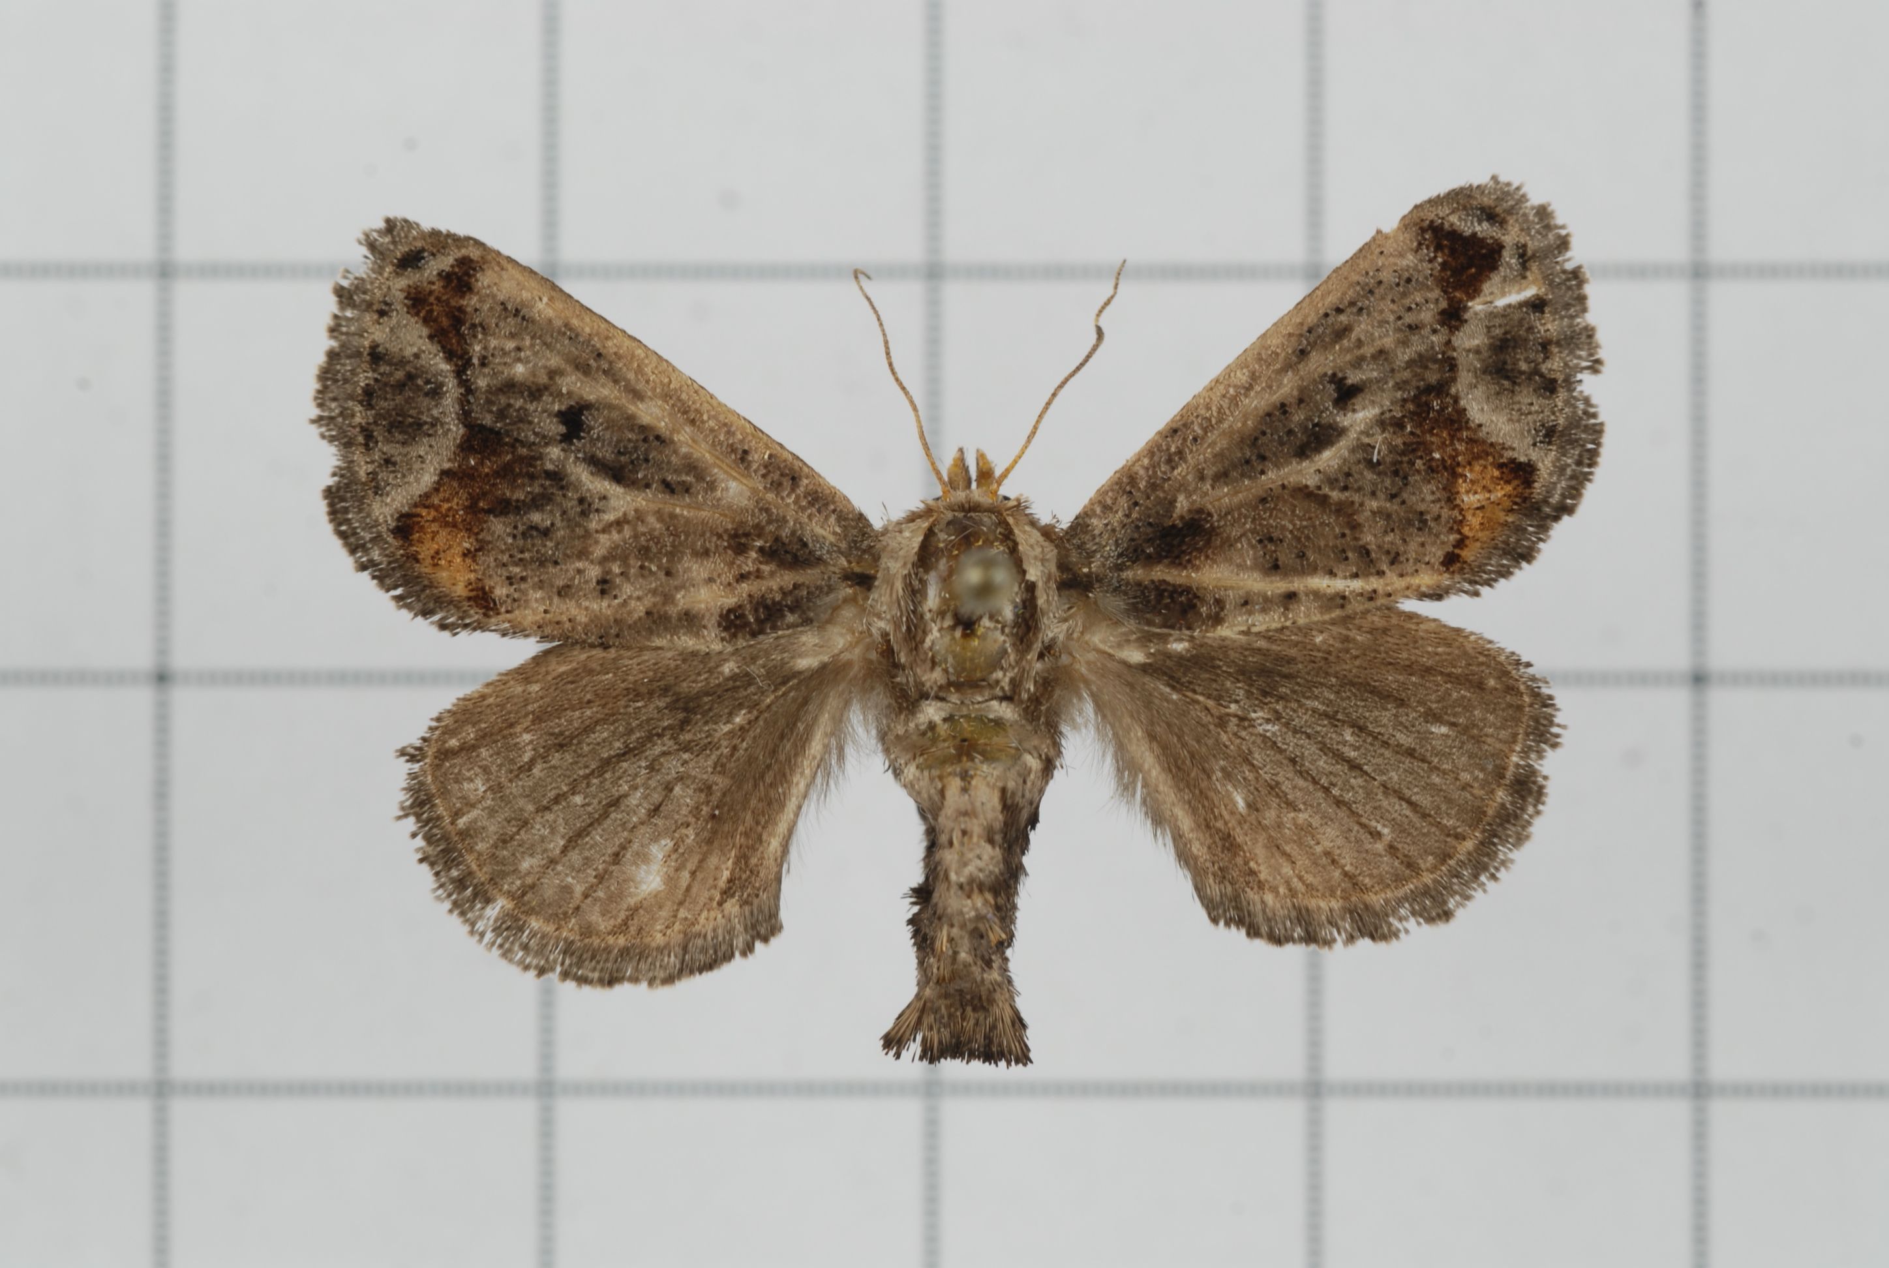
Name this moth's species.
Phlossa conjuncta
